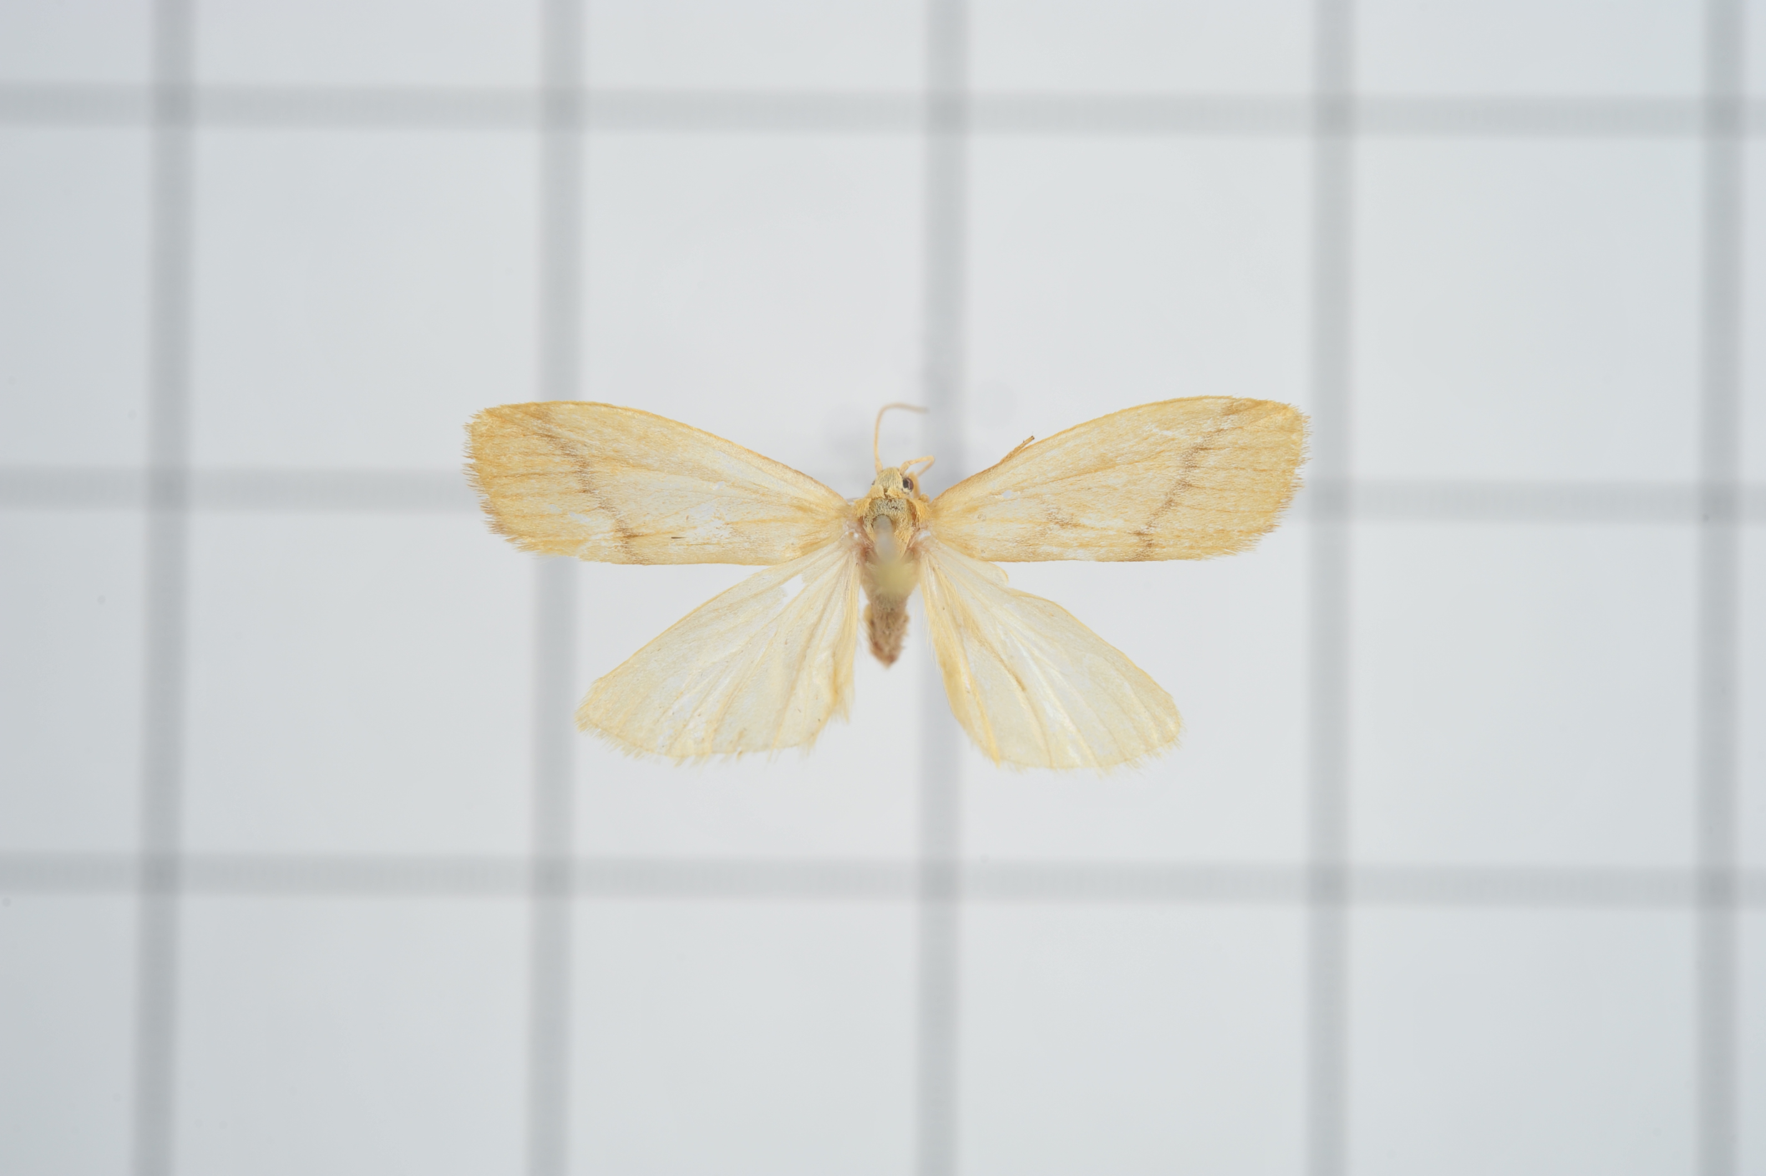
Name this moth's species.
Notata parva
